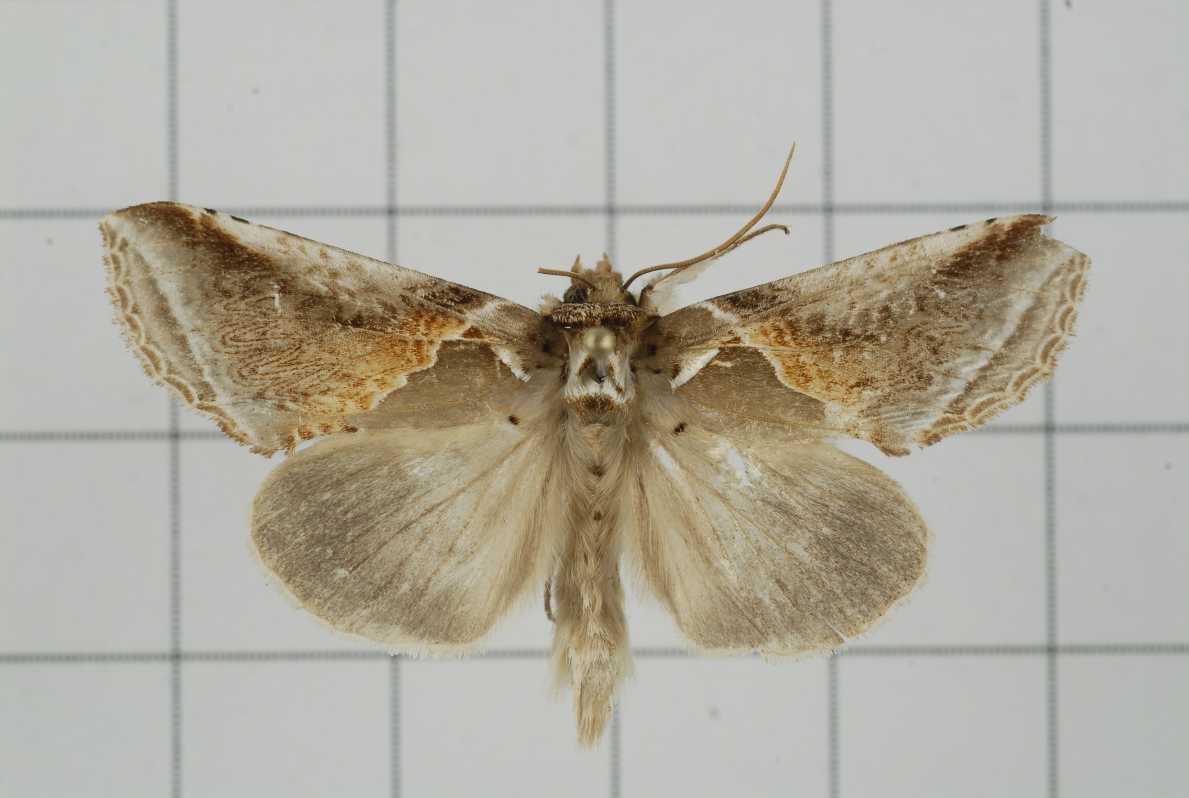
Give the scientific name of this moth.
Habrosyne indica formosana
